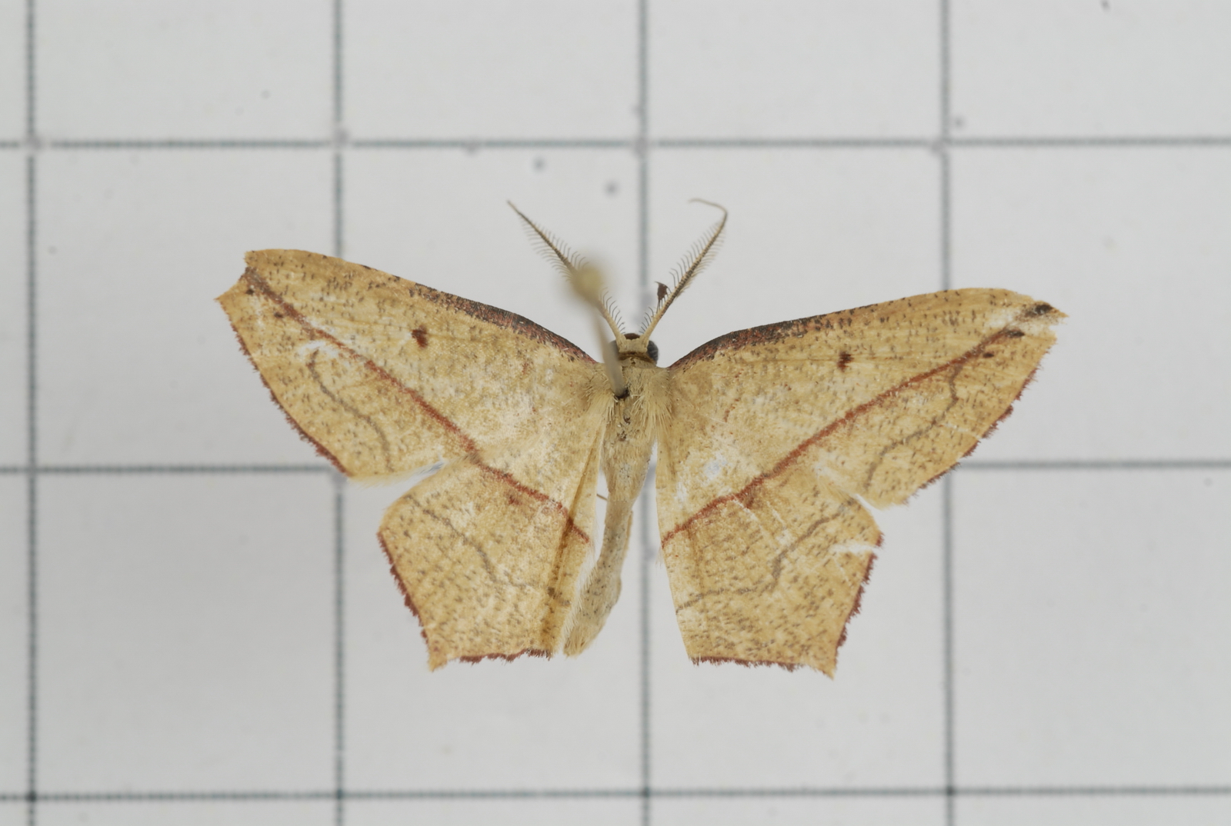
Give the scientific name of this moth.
Timandra convectaria
